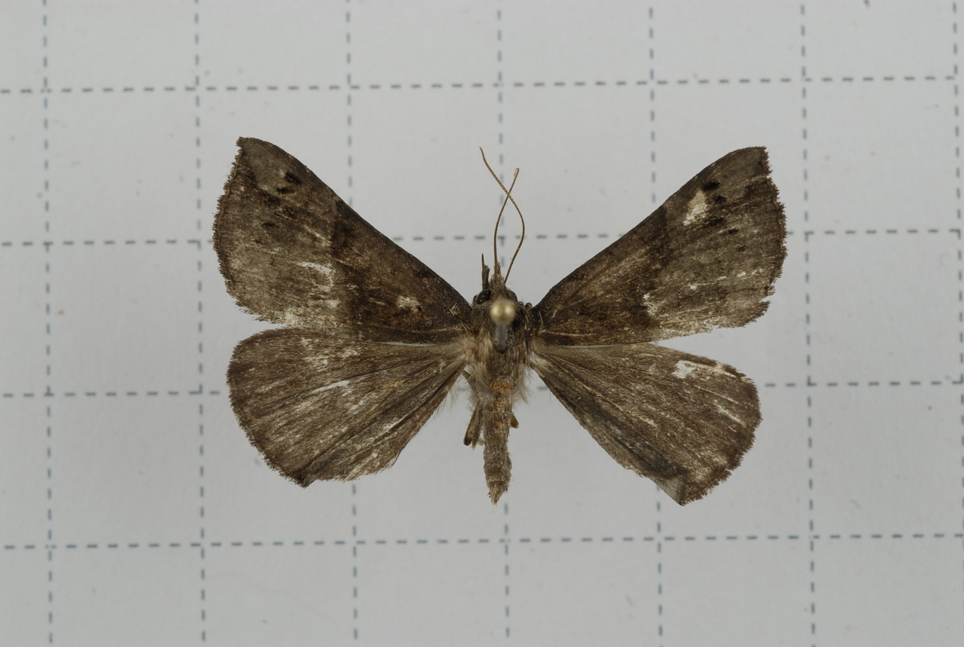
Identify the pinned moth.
Hypena tenebralis
